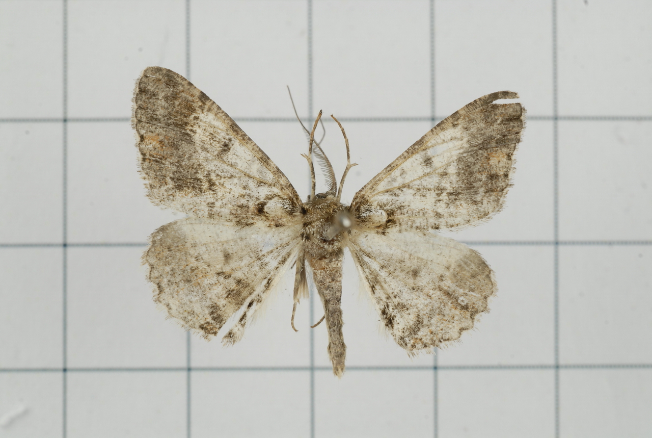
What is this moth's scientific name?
Alcis taiwanovariegata
